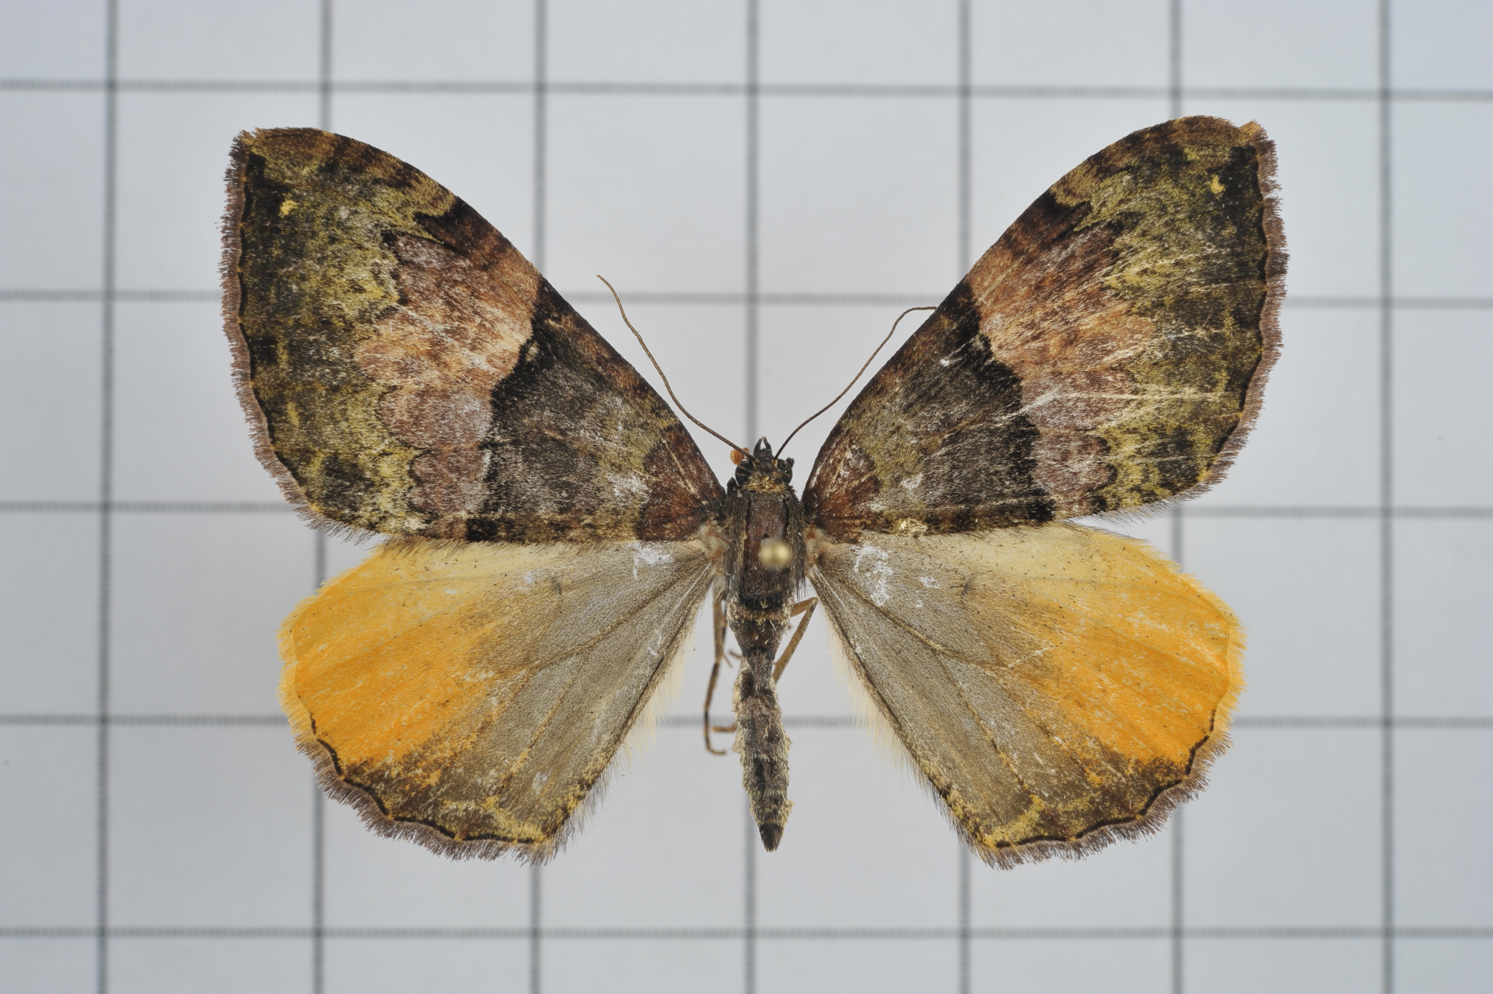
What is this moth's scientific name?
Photoscotosia insularis
